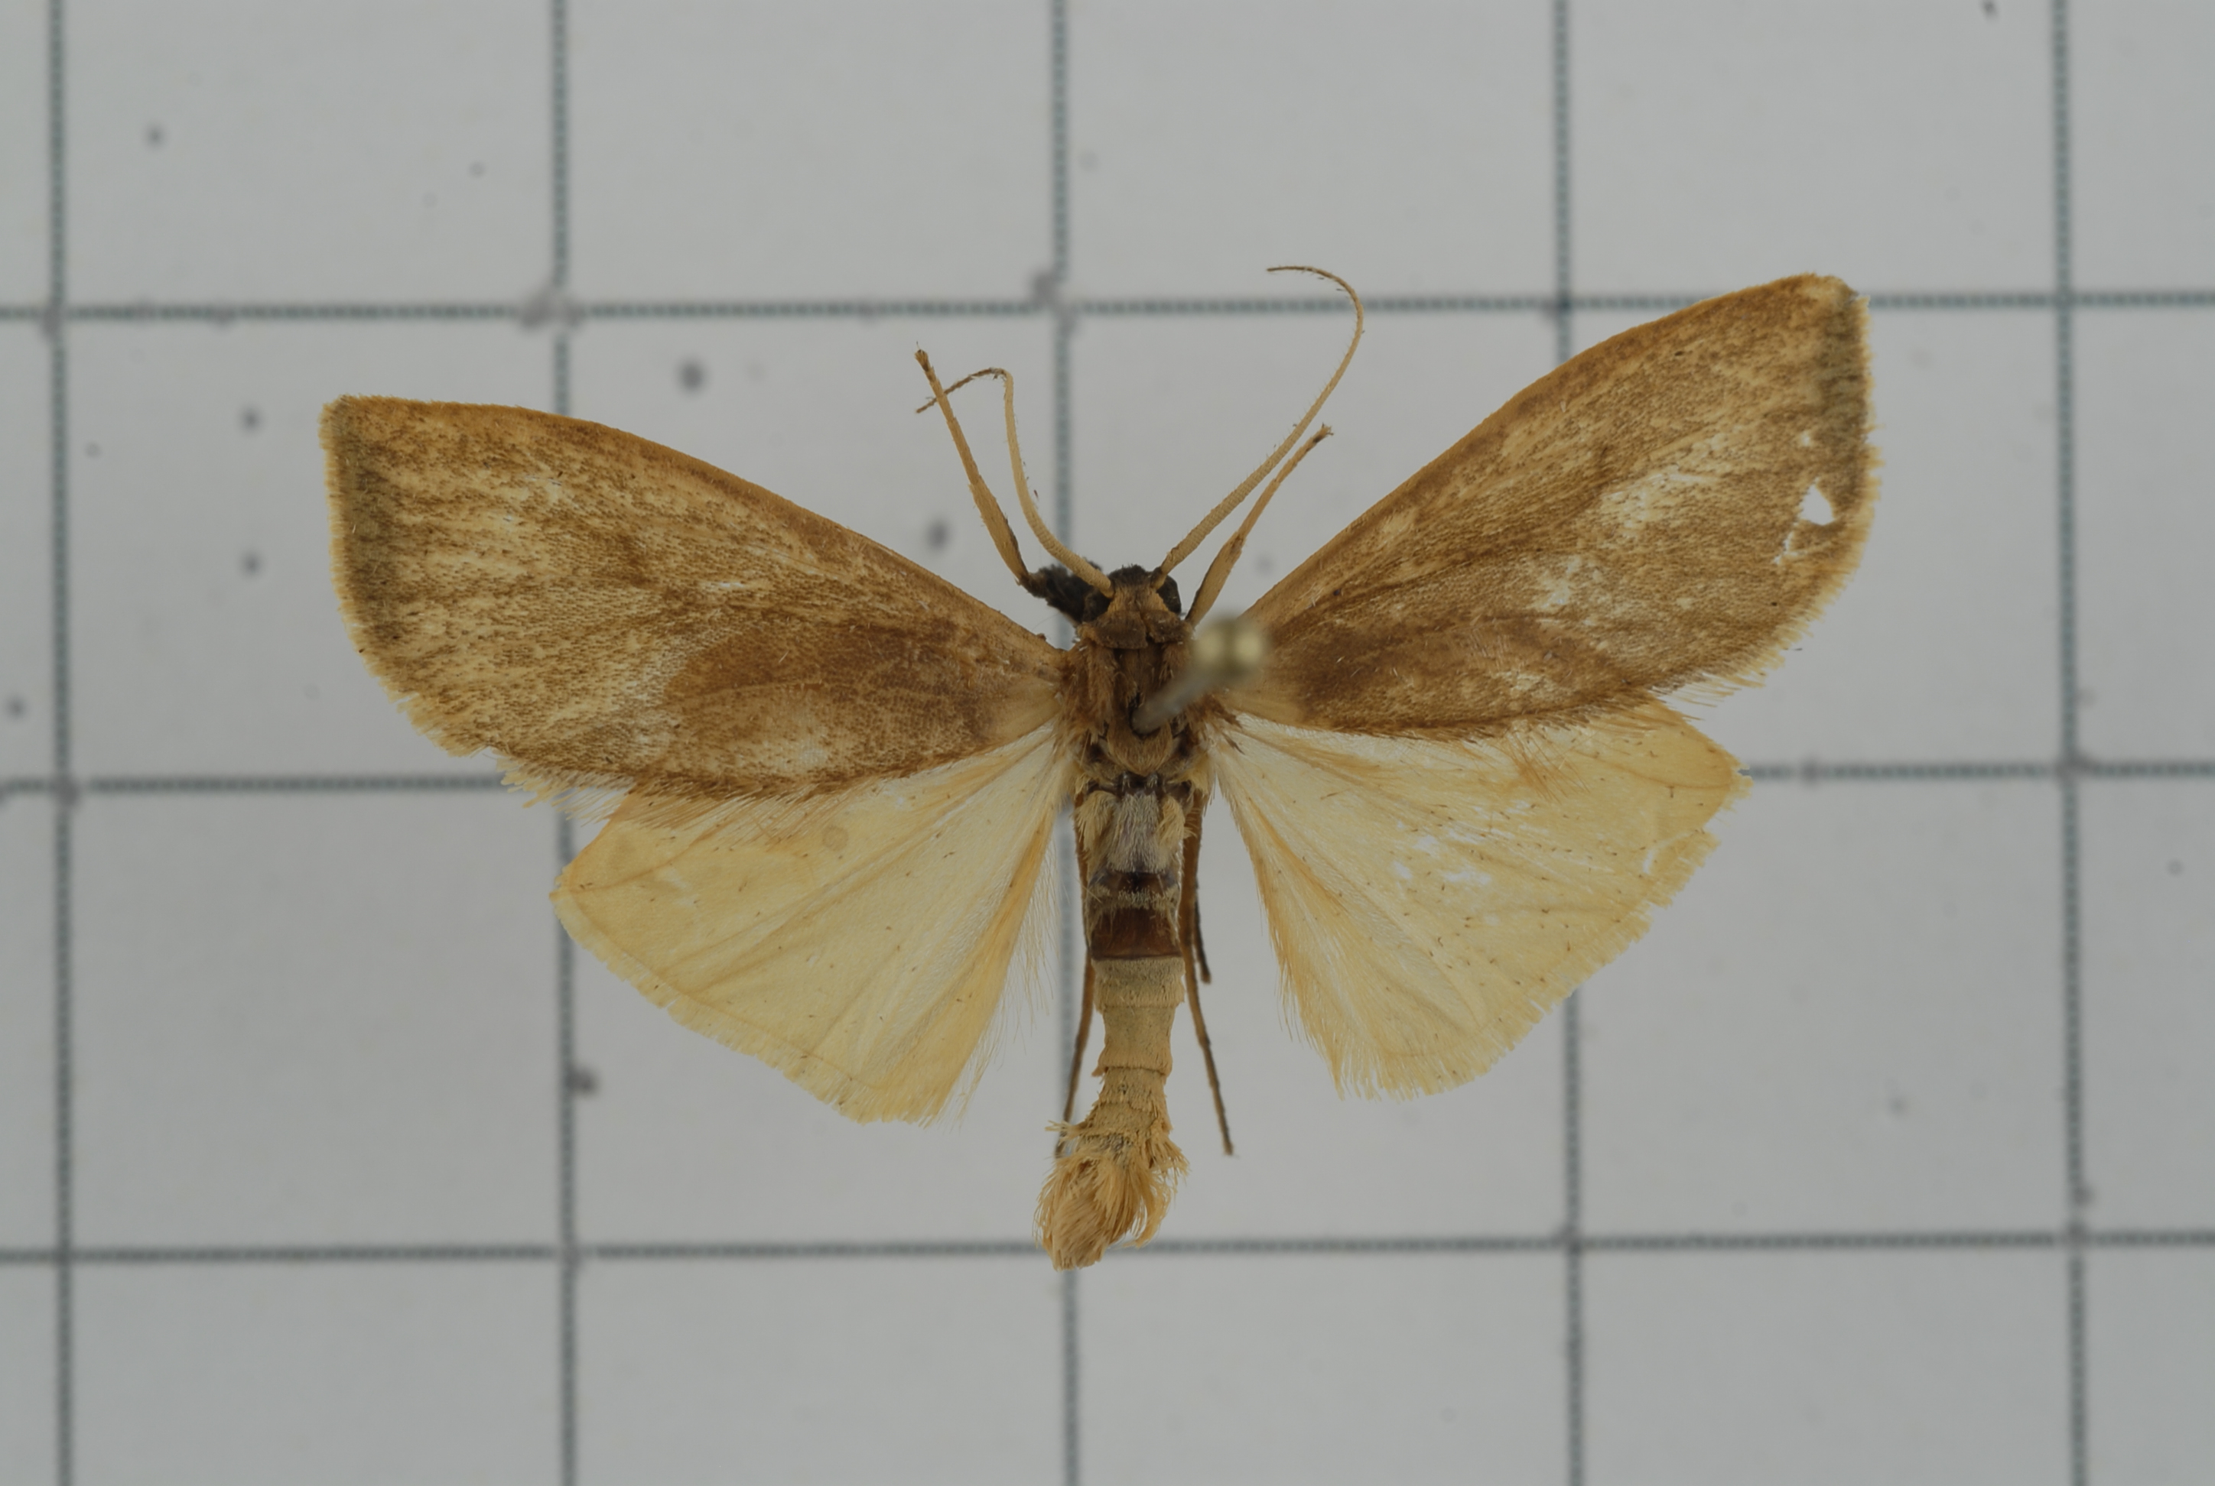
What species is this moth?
Nishada formosibia
